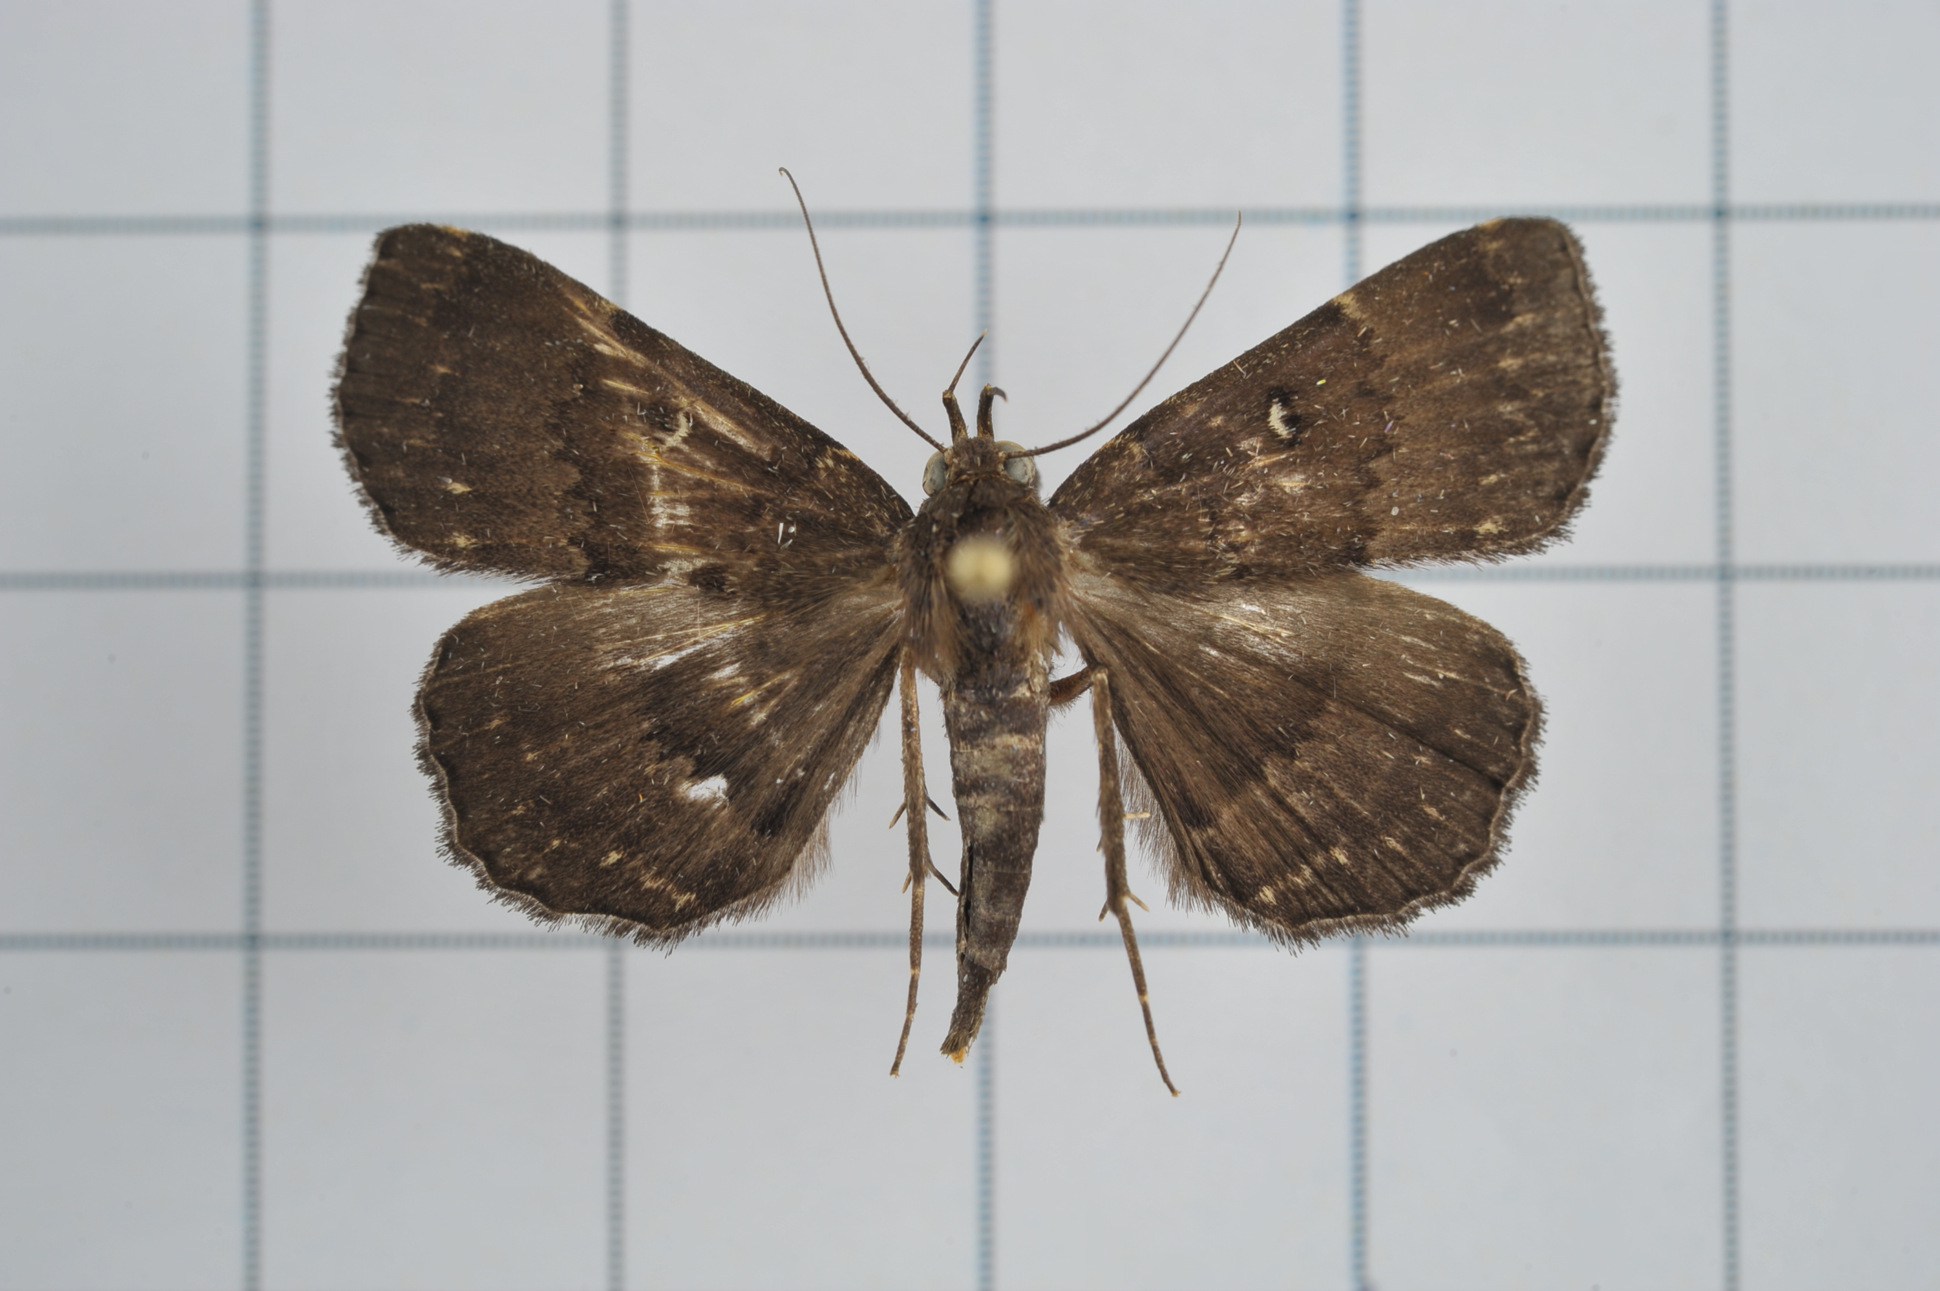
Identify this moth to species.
Bocana manifestalis
